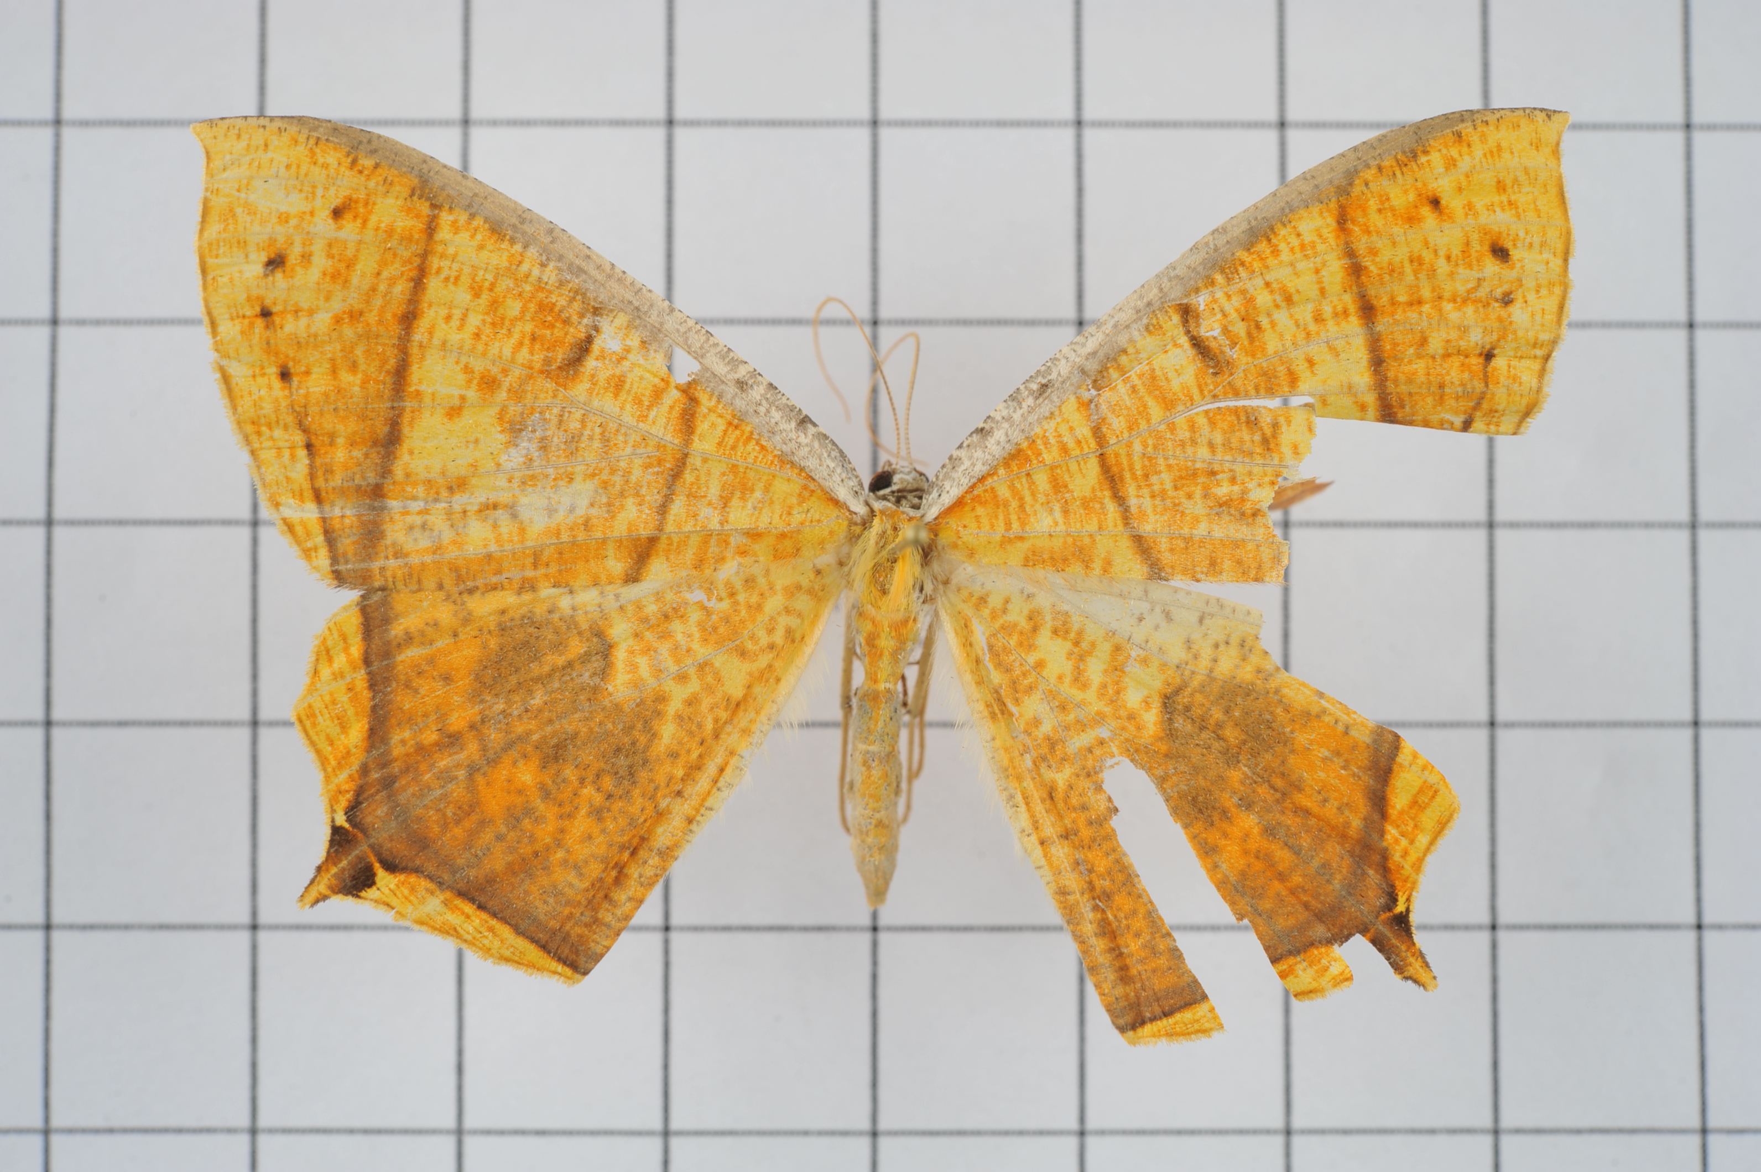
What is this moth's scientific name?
Thinopteryx crocoptera assamensis
